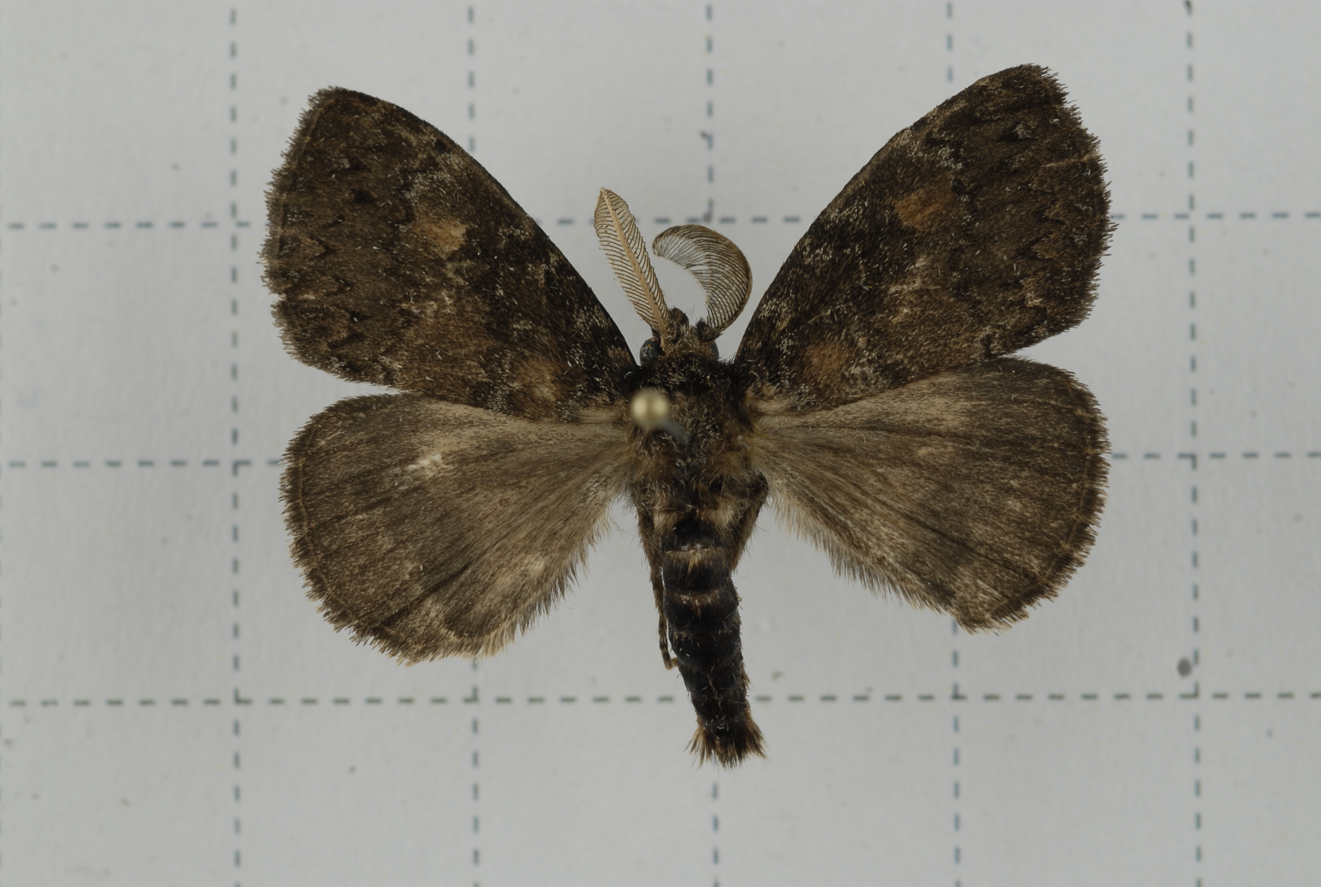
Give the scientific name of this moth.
Ilema olivacea
